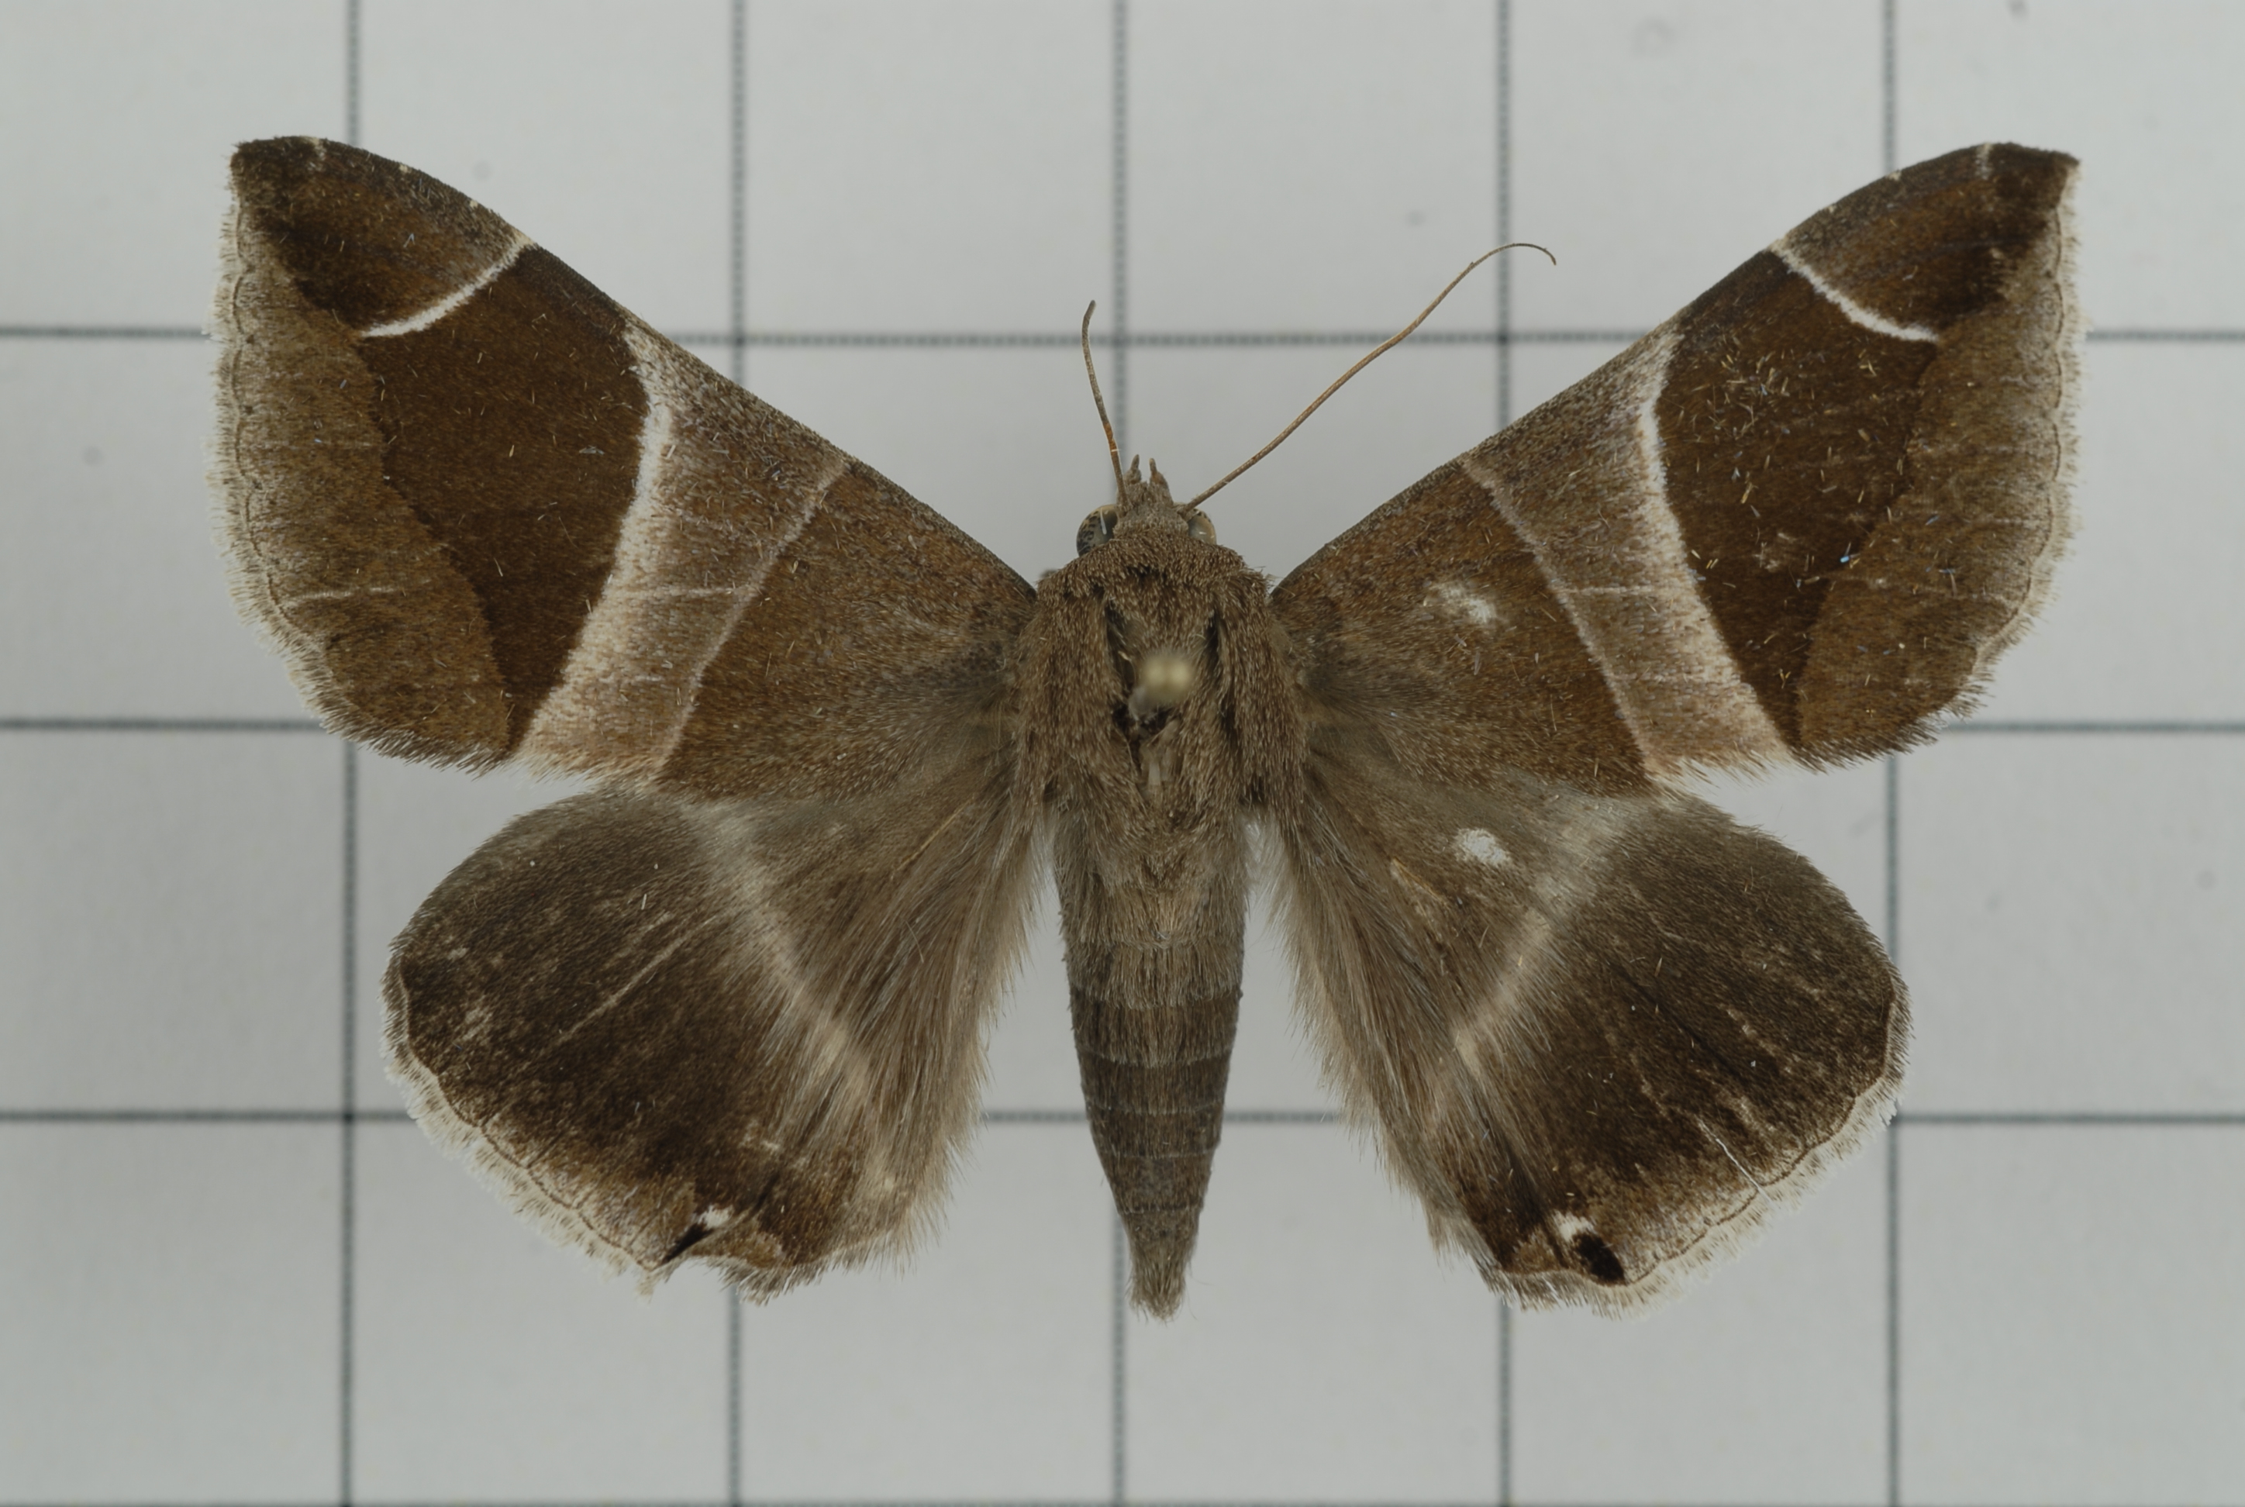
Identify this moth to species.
Bastilla analis
